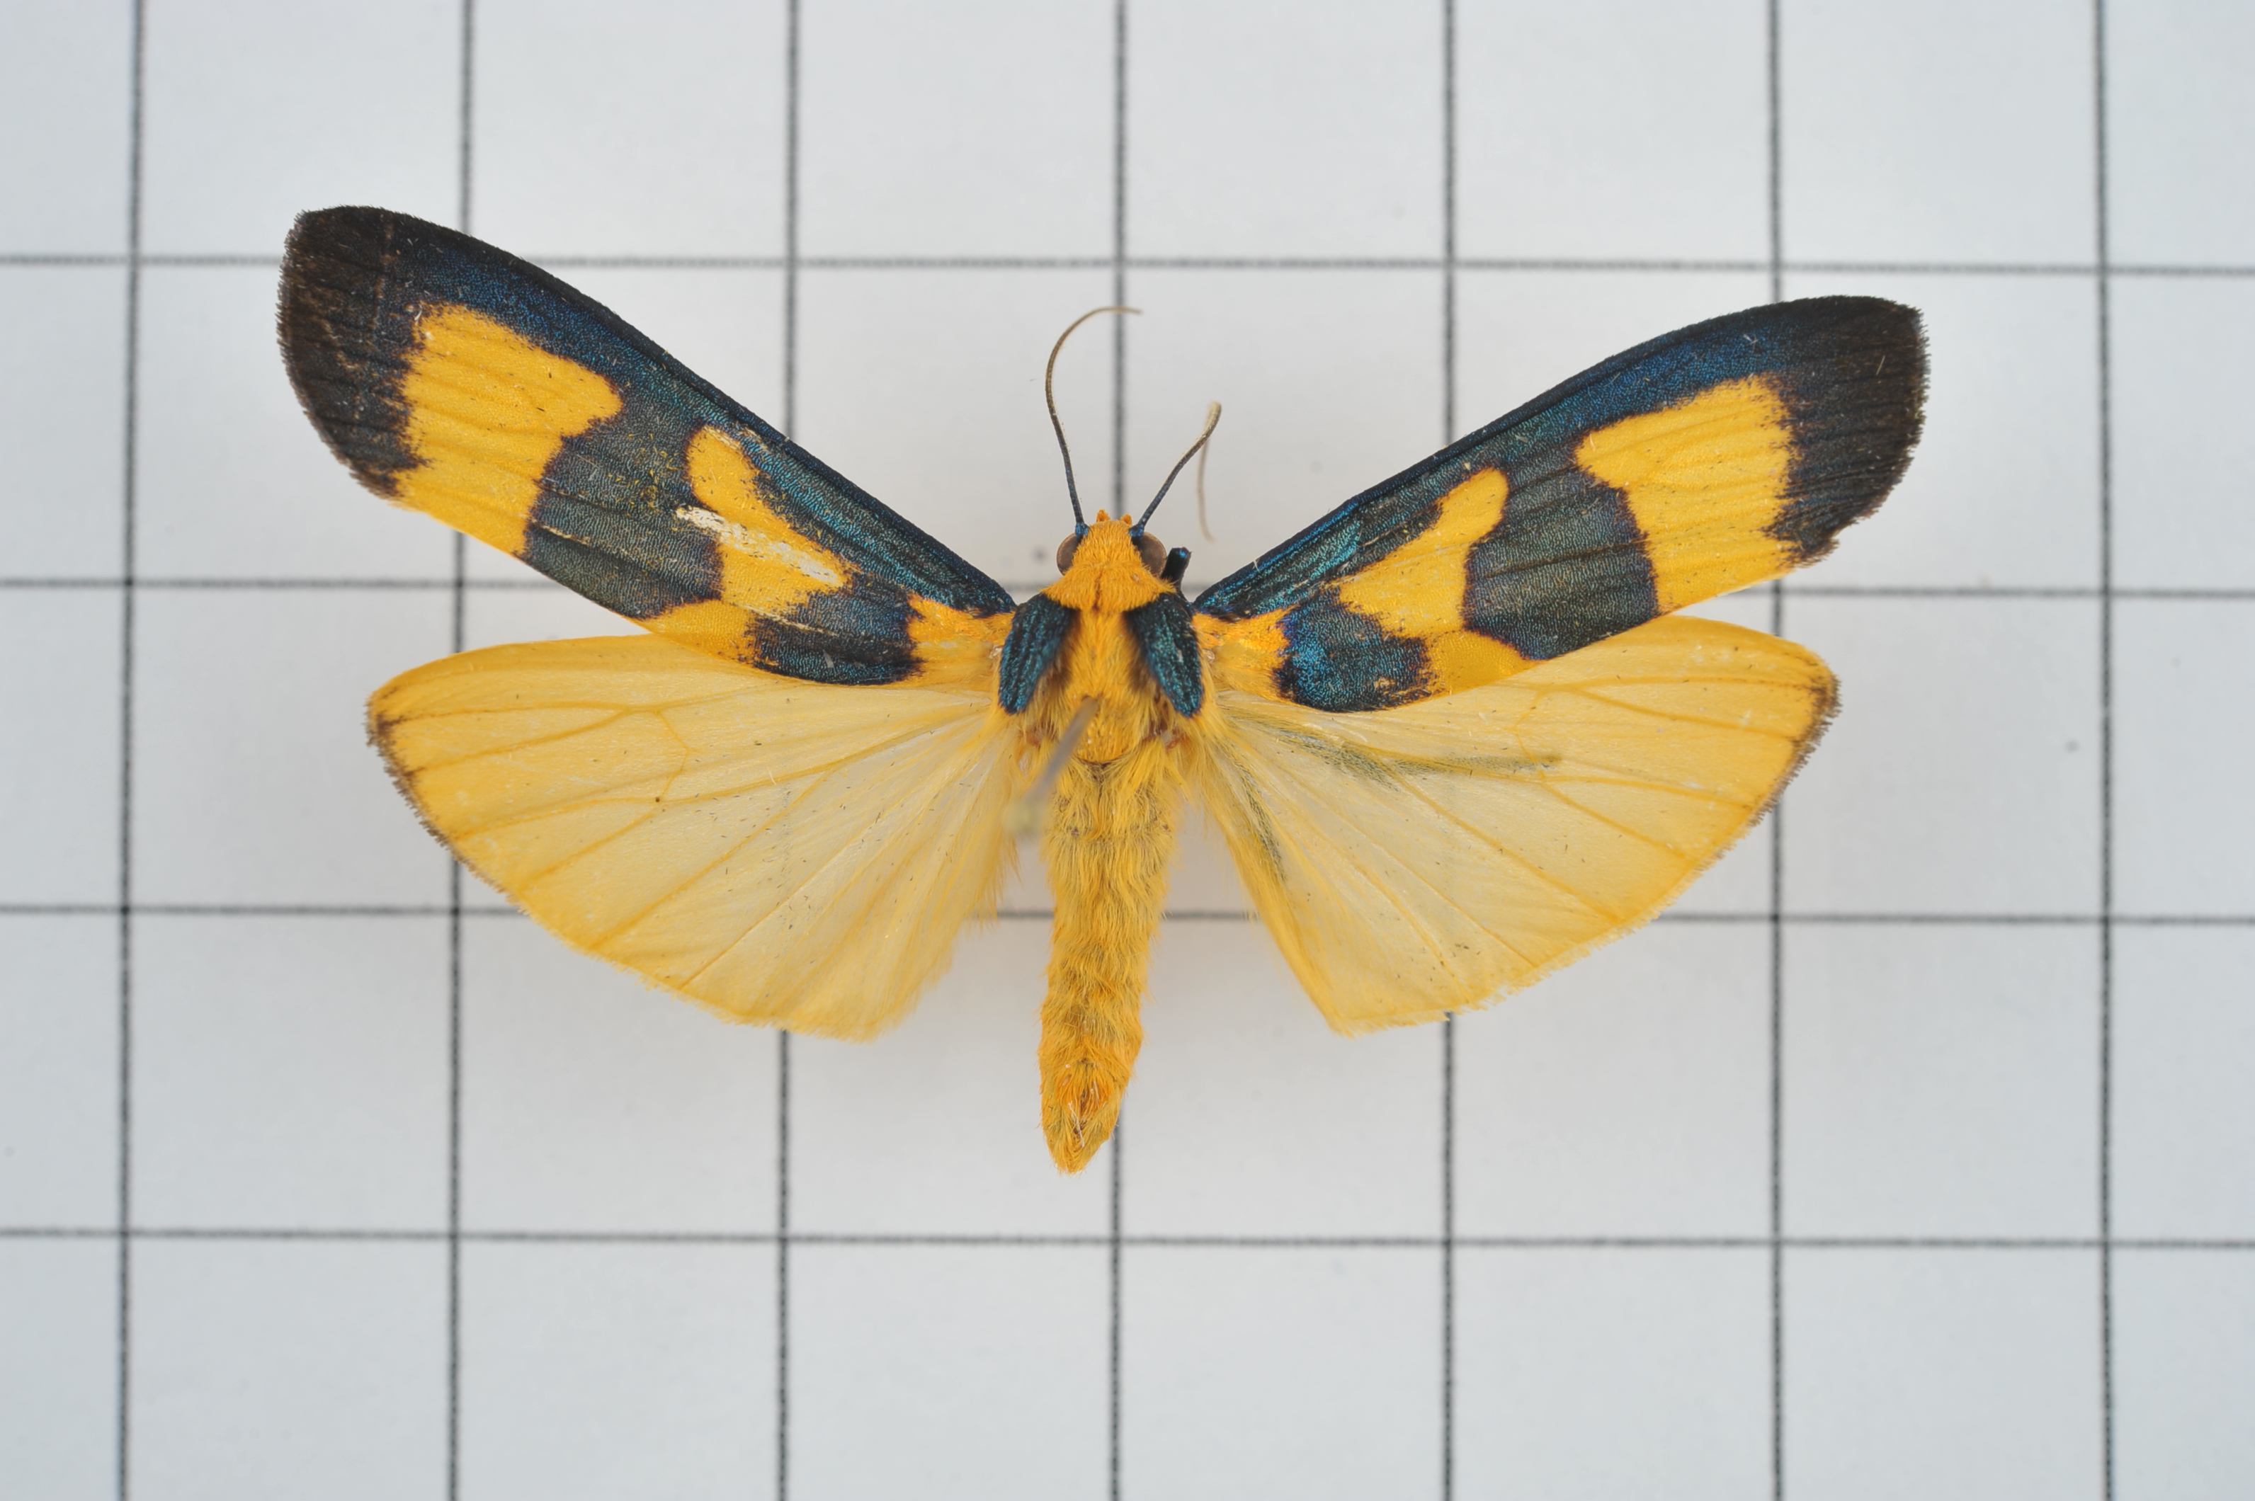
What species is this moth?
Chrysaeglia magnifica
